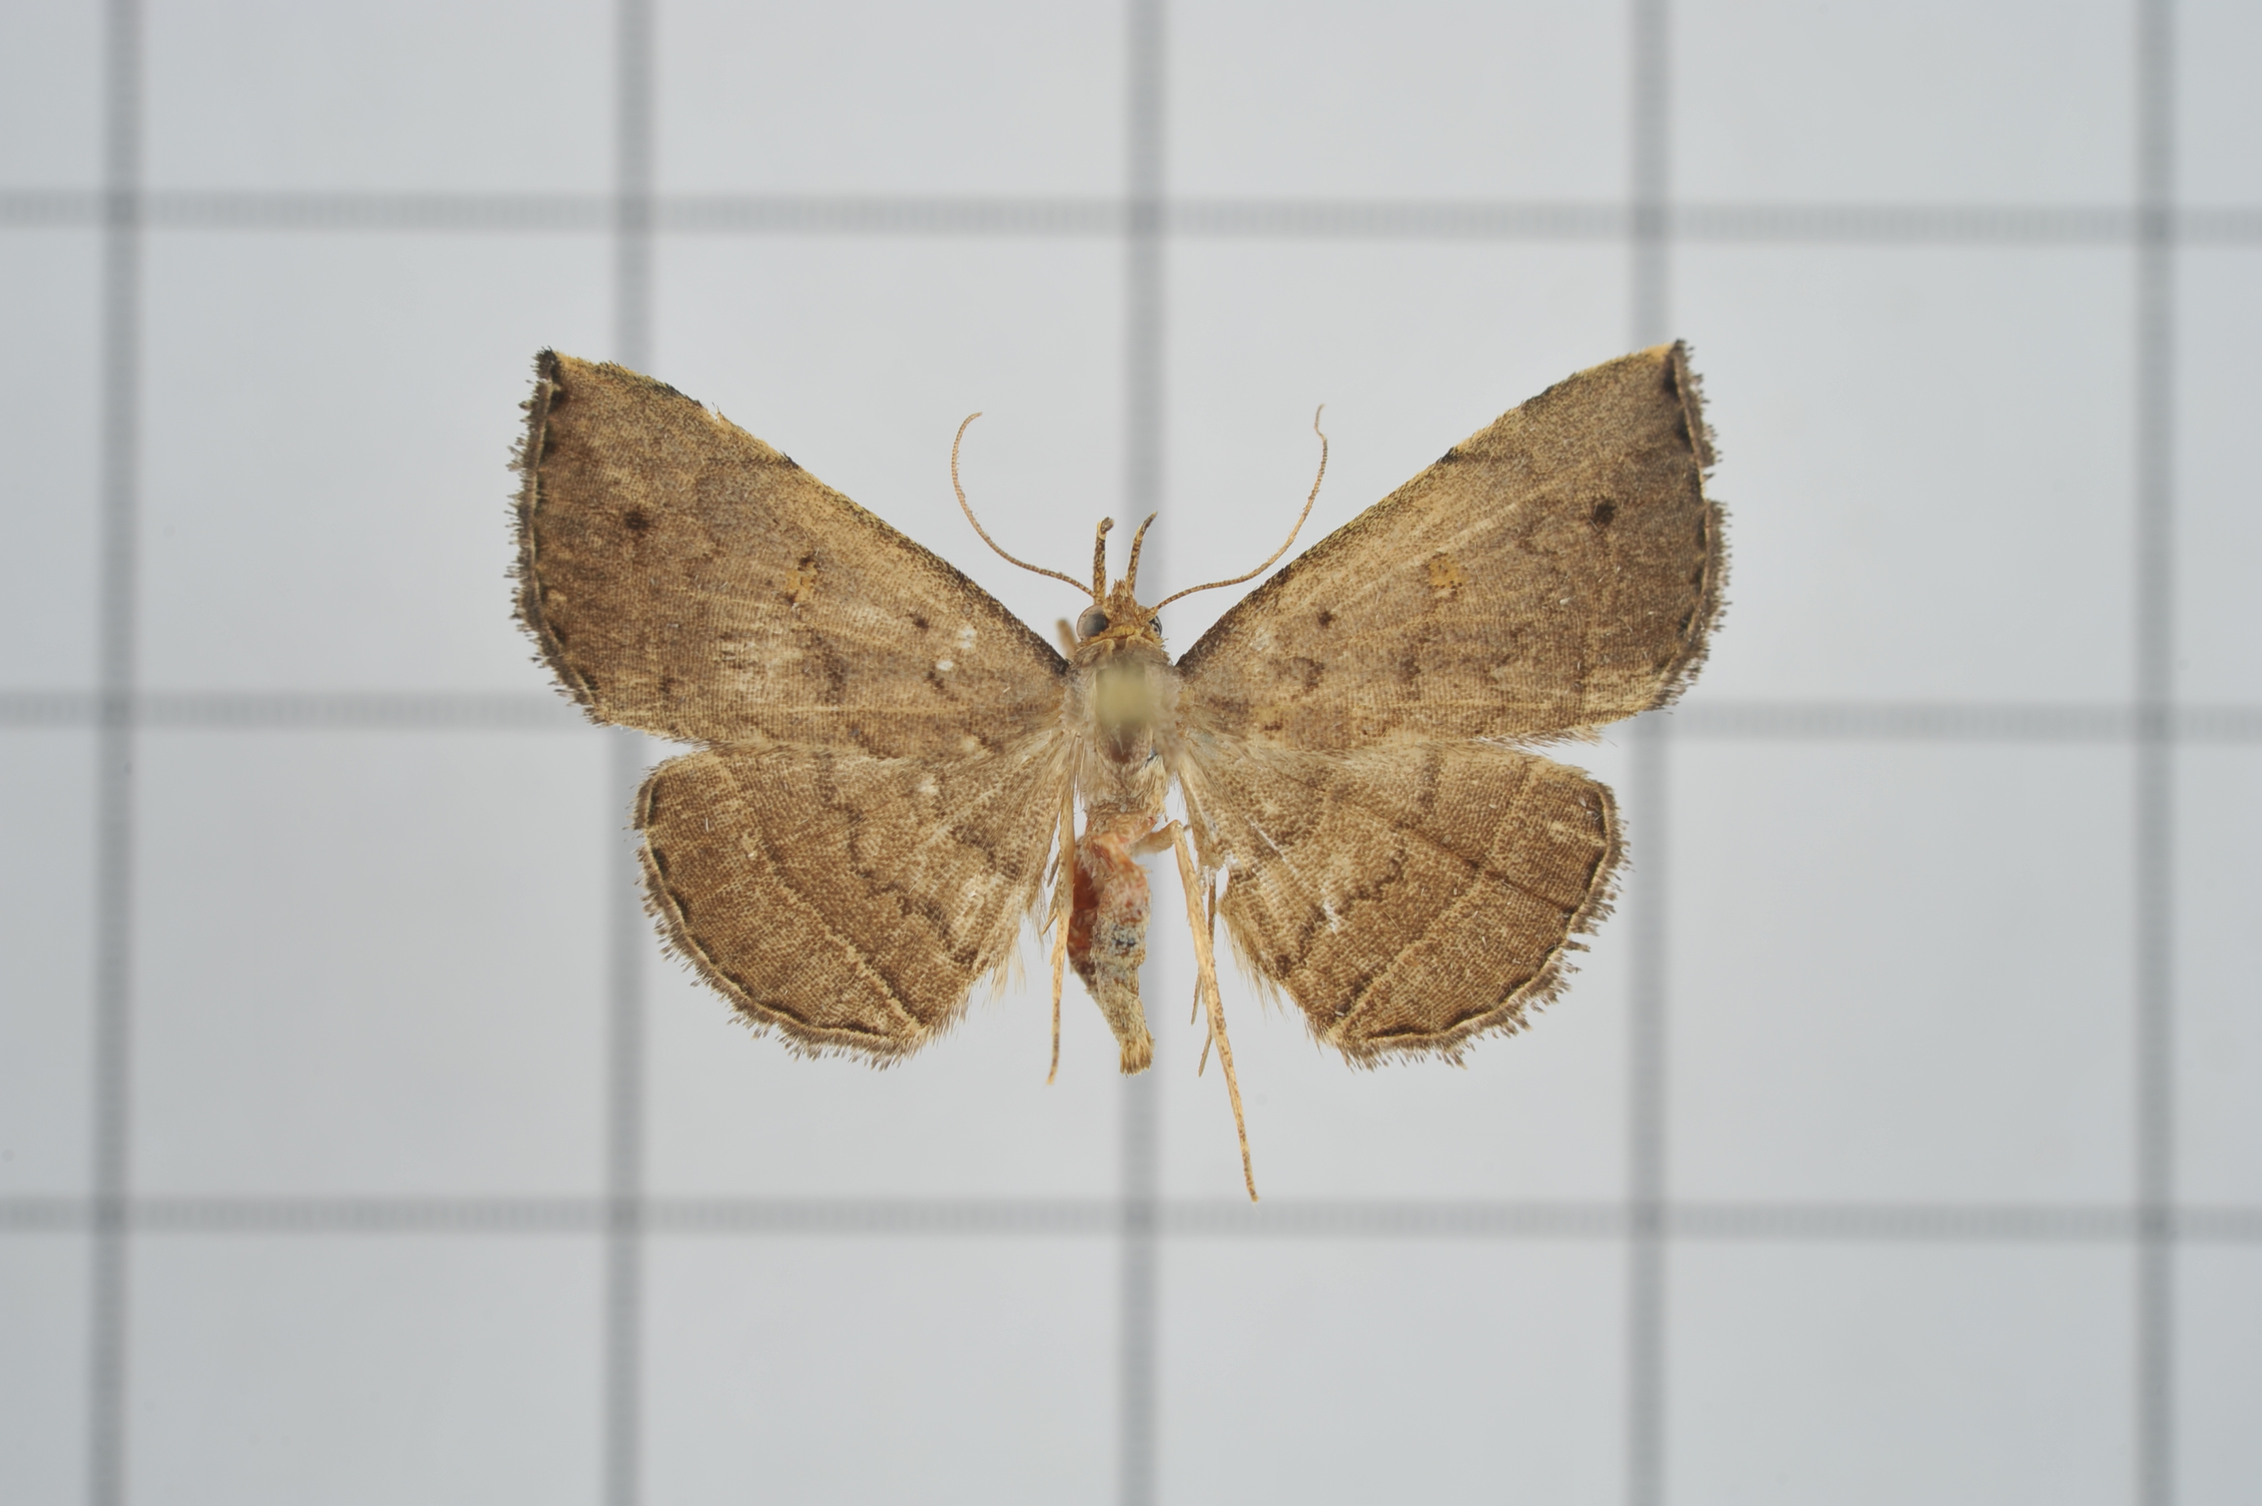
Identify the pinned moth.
Paracolax fentoni
